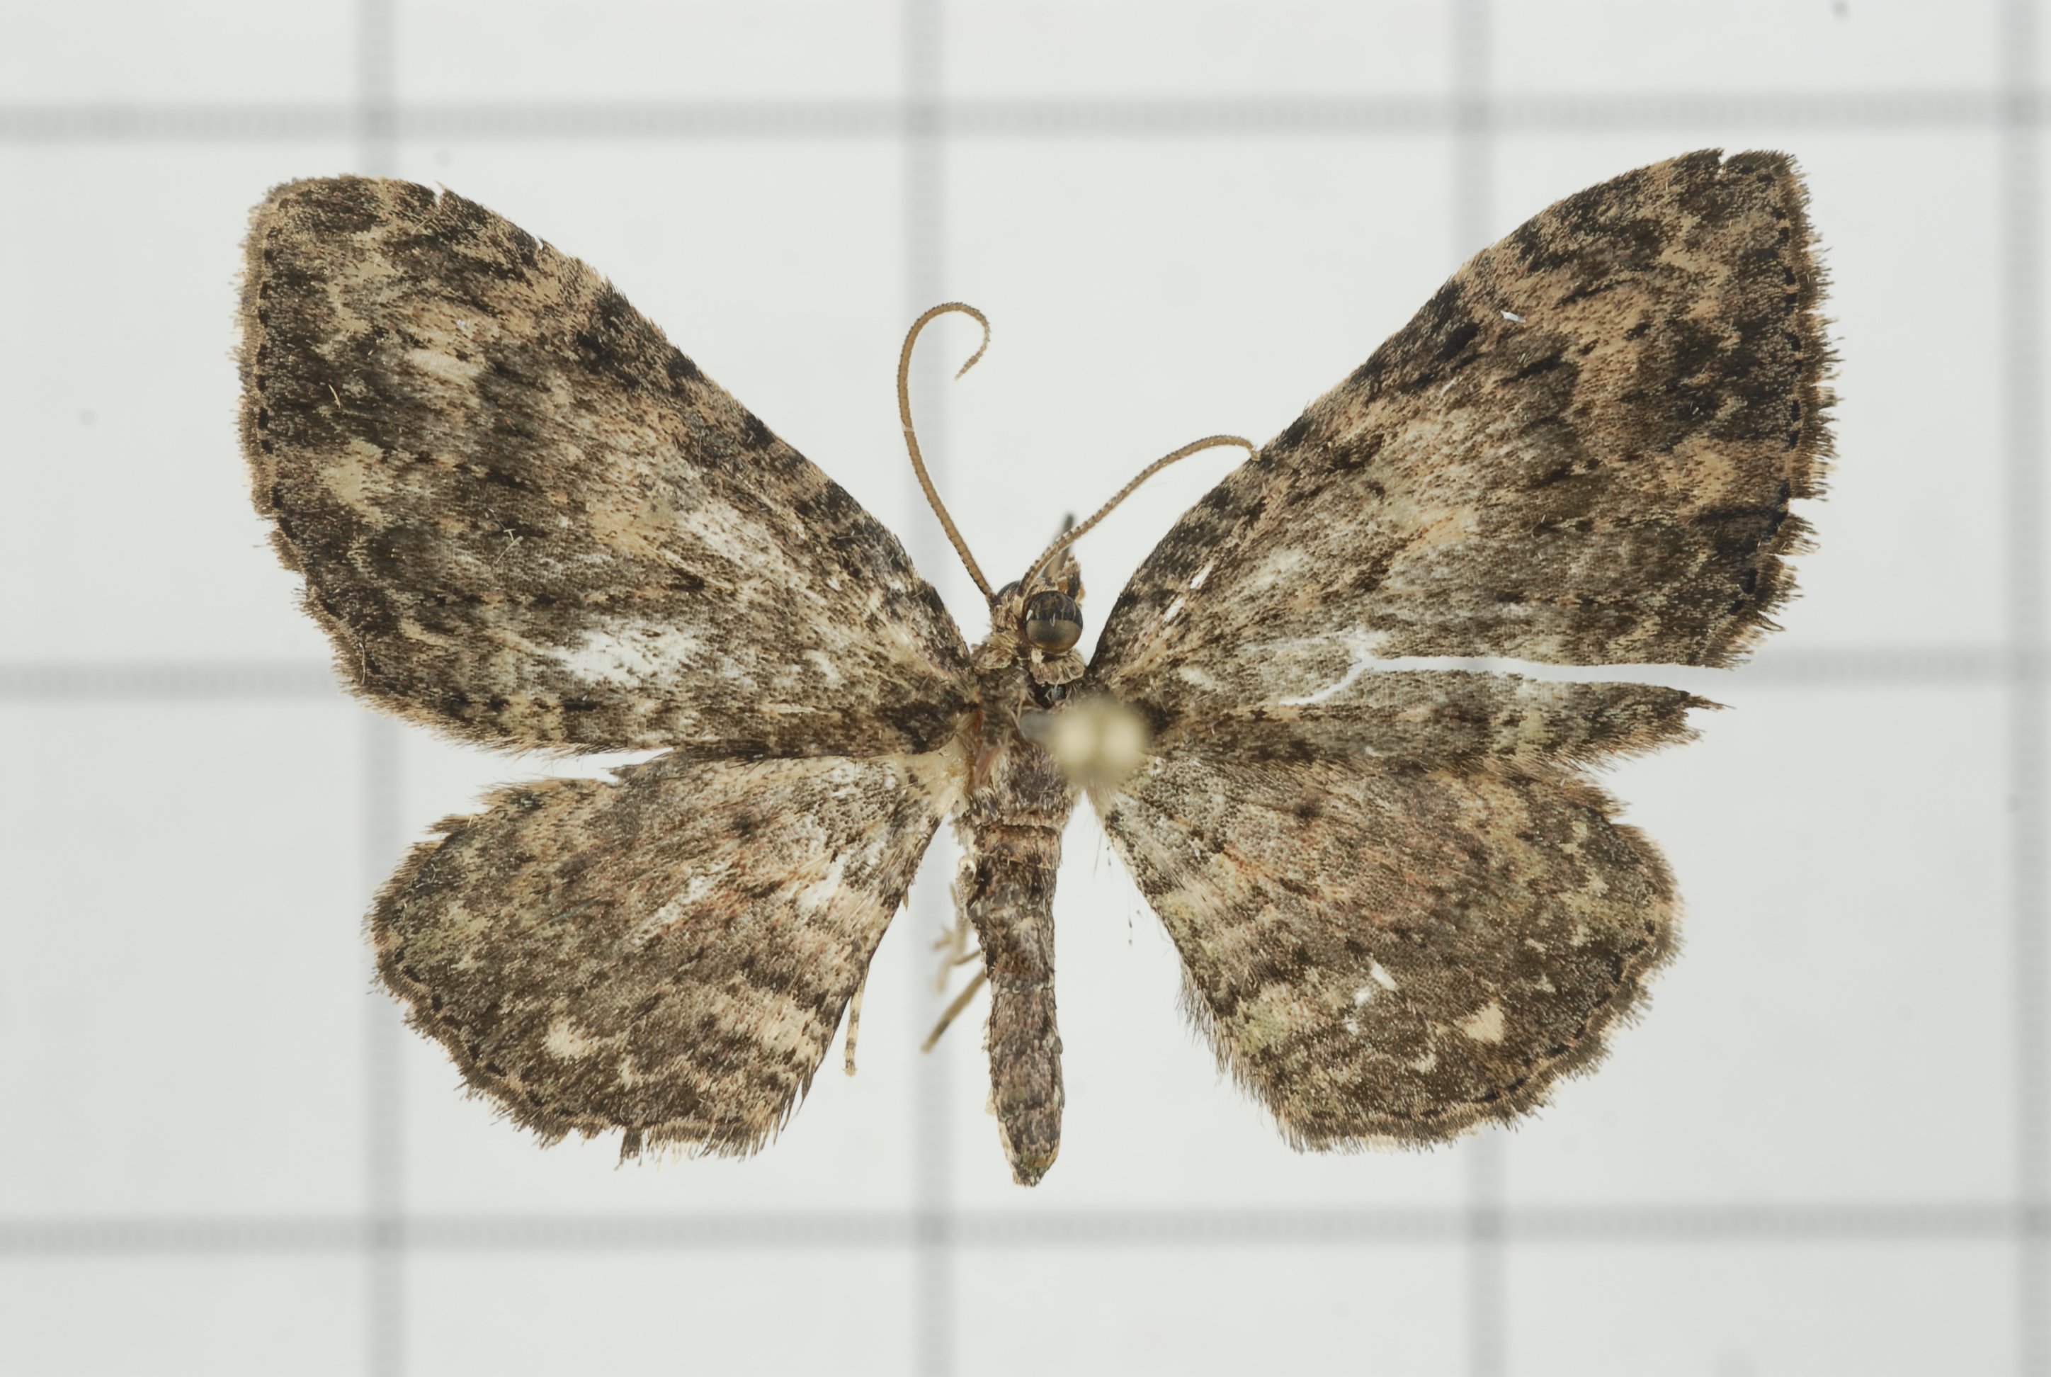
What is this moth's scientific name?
Pseudocollix hyperythra catalalia
